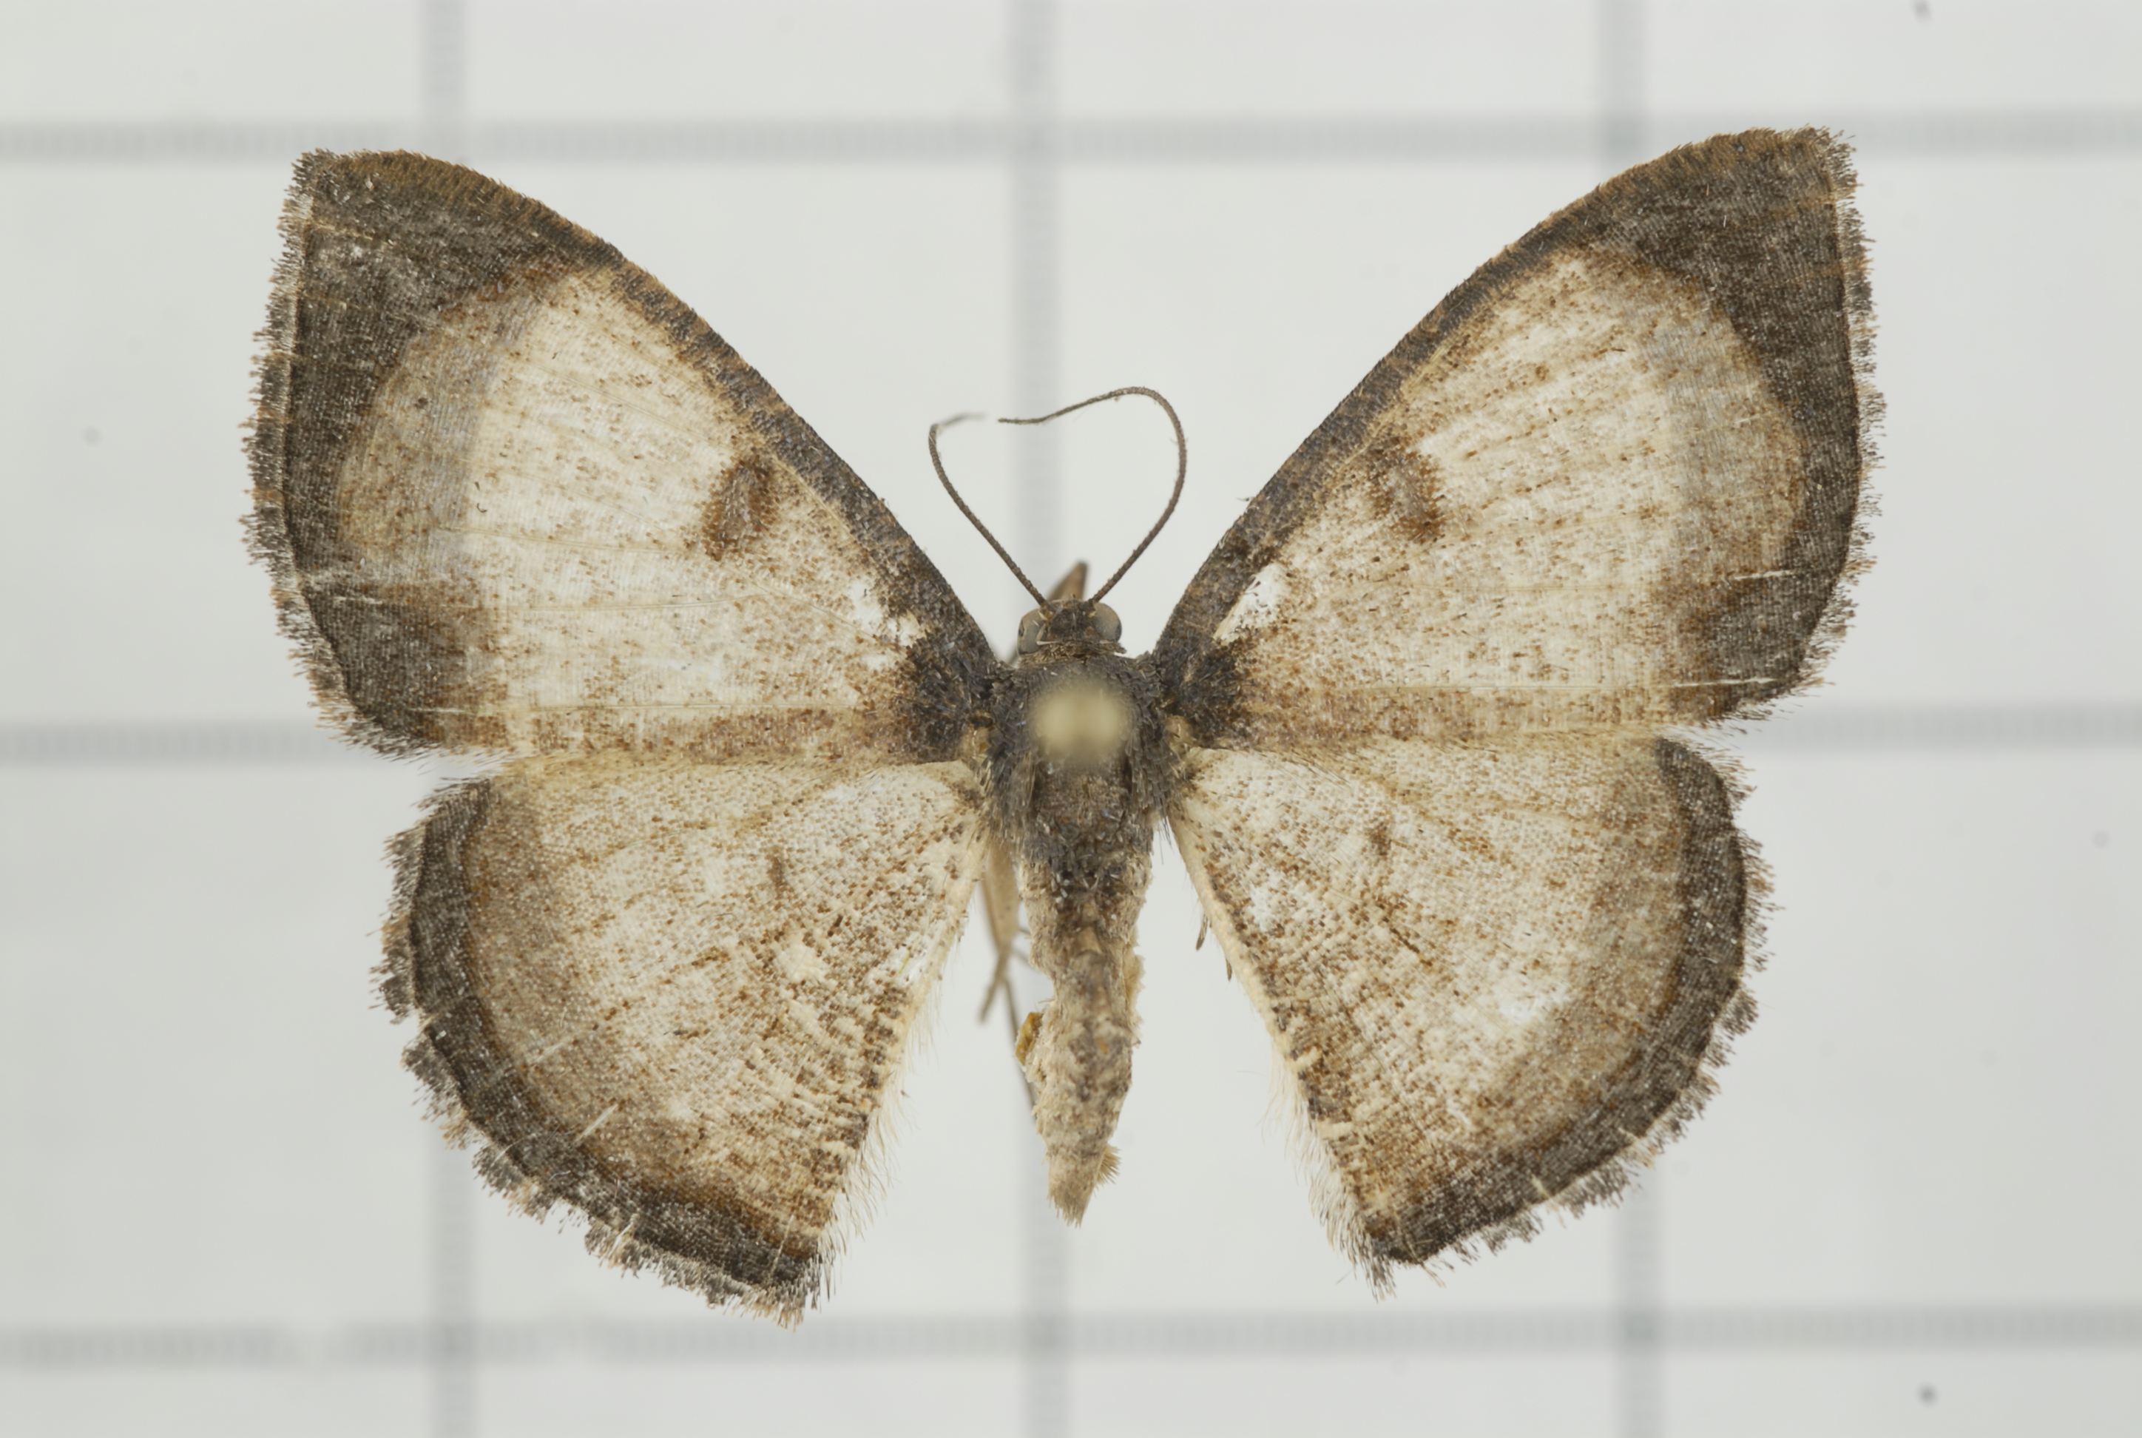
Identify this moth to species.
Hydatocapnia gemina
